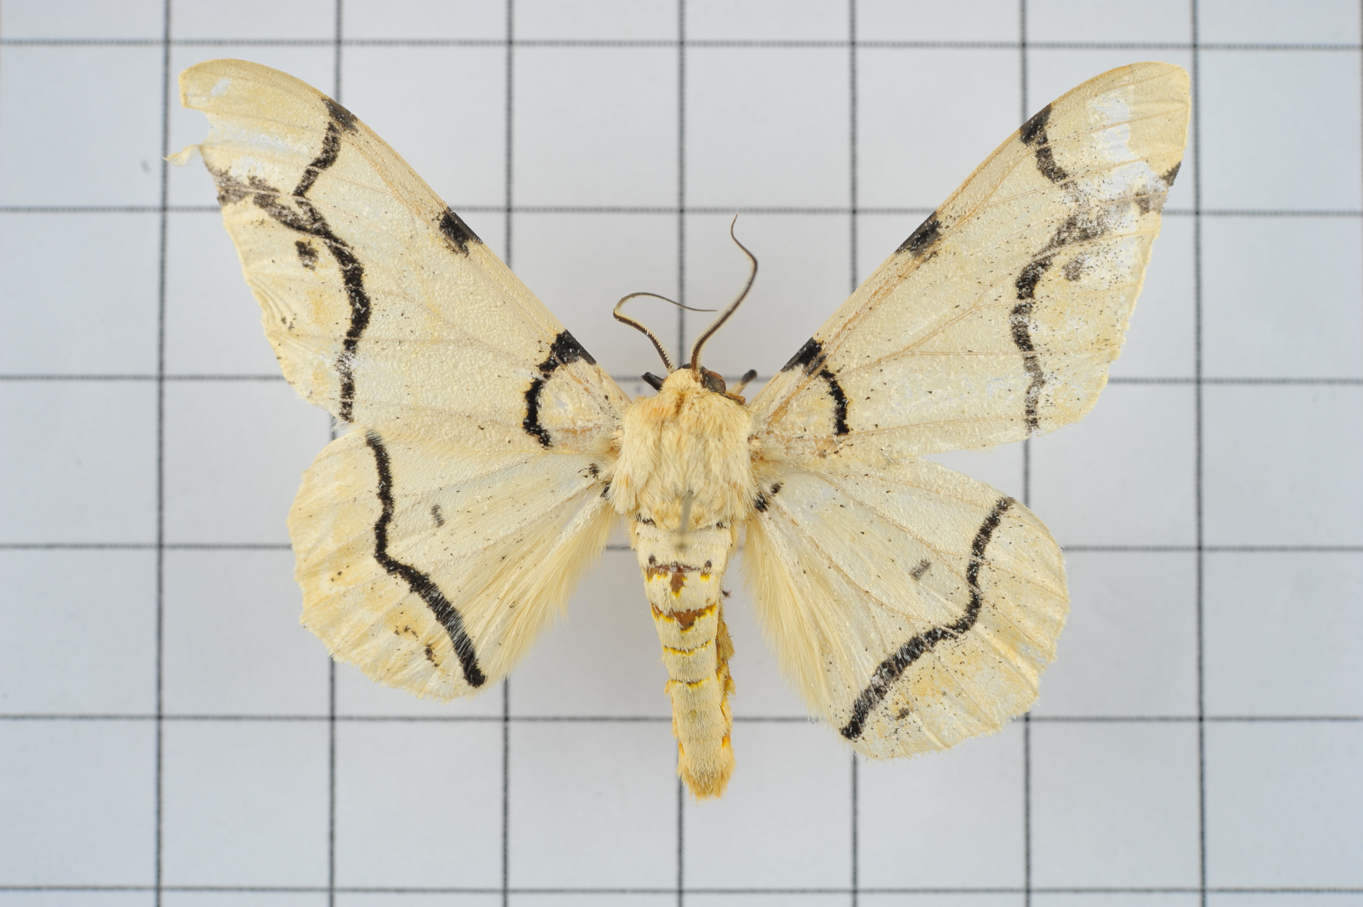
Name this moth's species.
Biston perclara
